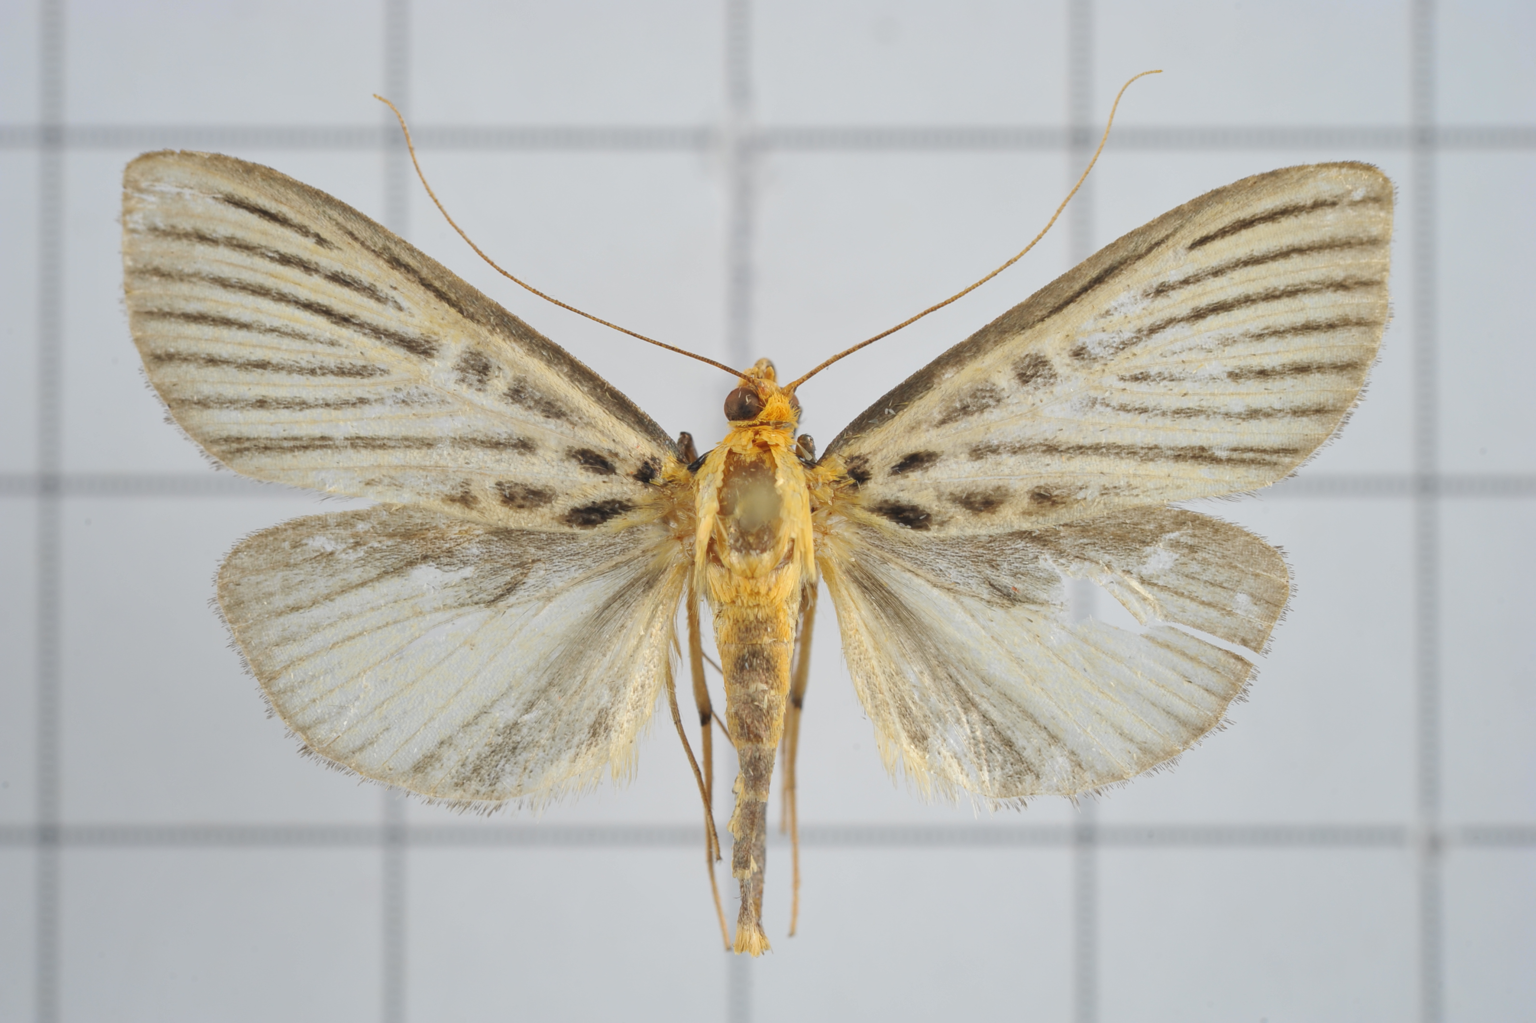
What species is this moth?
Tyspanodes hypsalis
